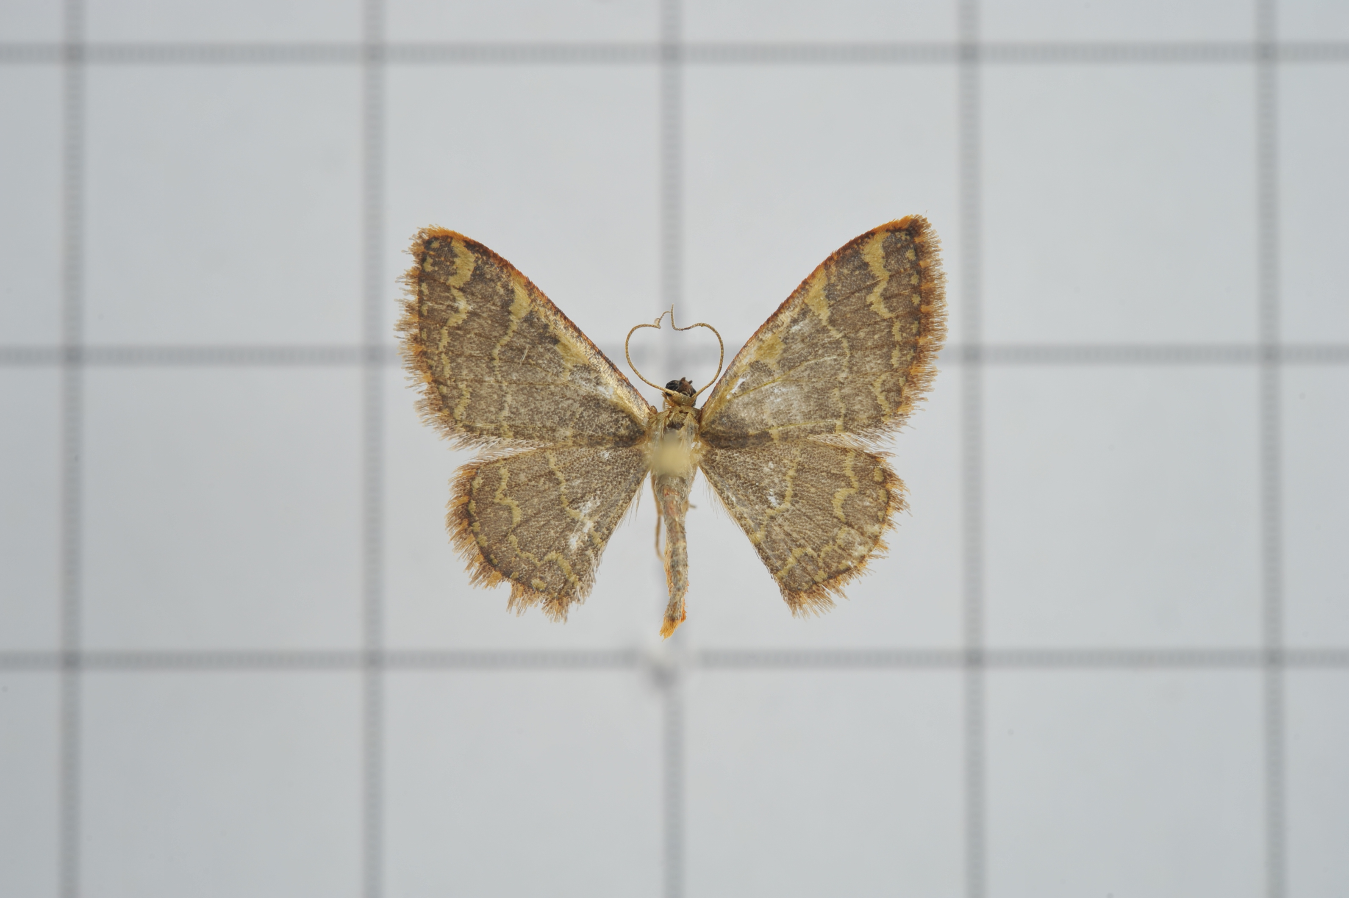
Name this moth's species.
Lophophleps purpurea
